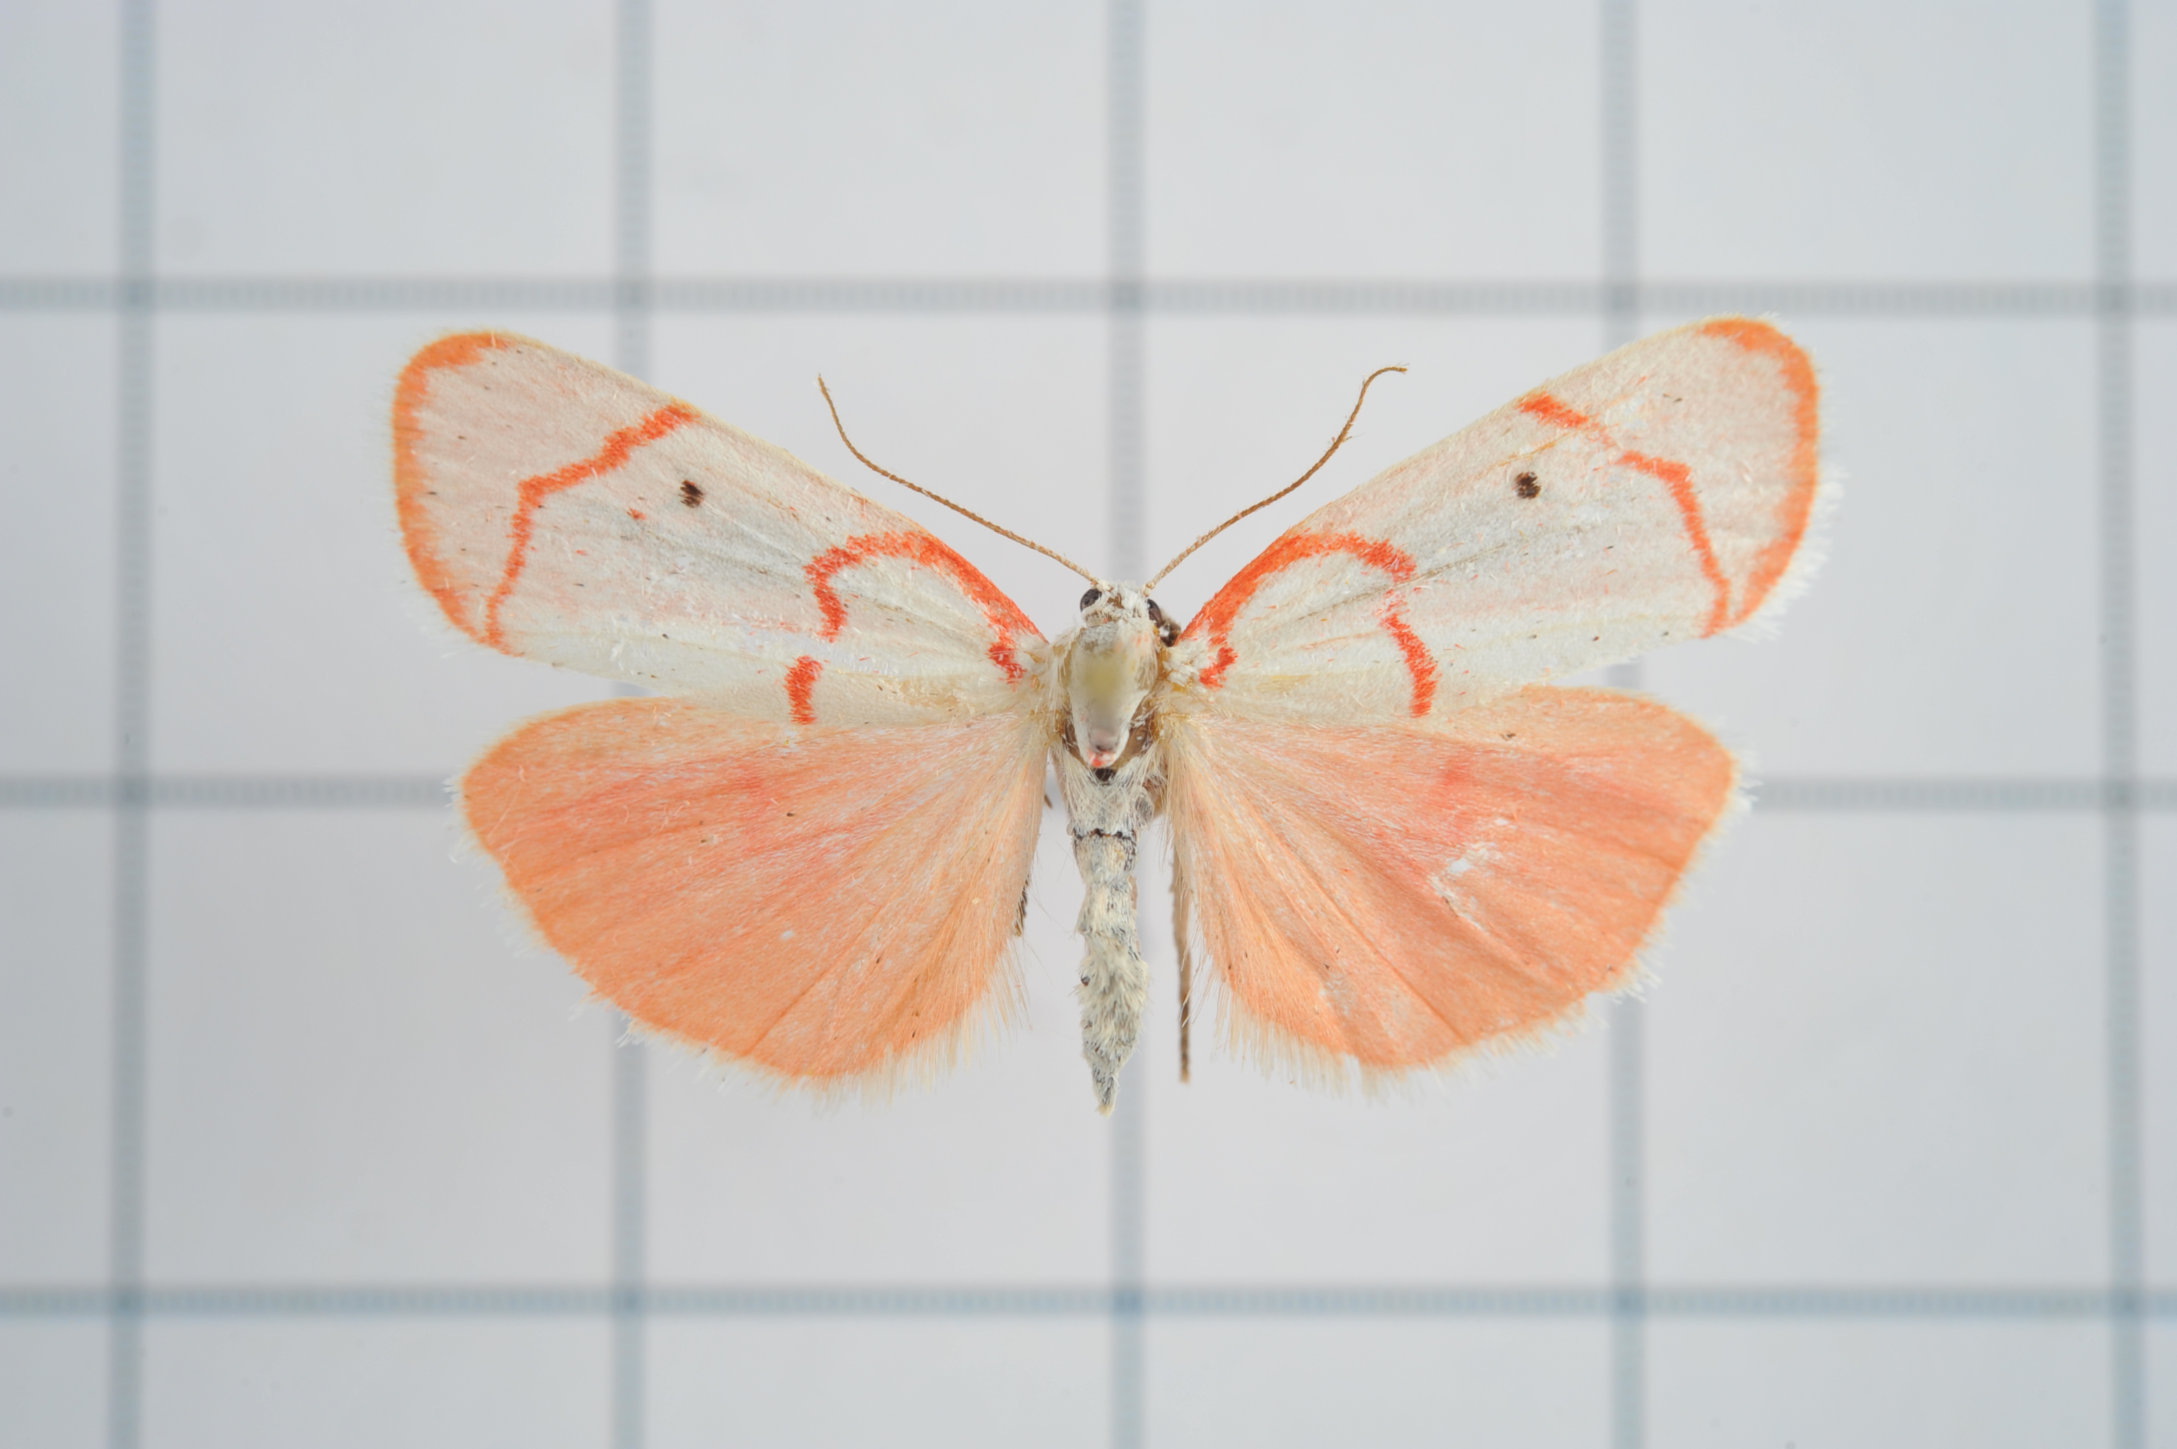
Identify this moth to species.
Cyana sanguinea
